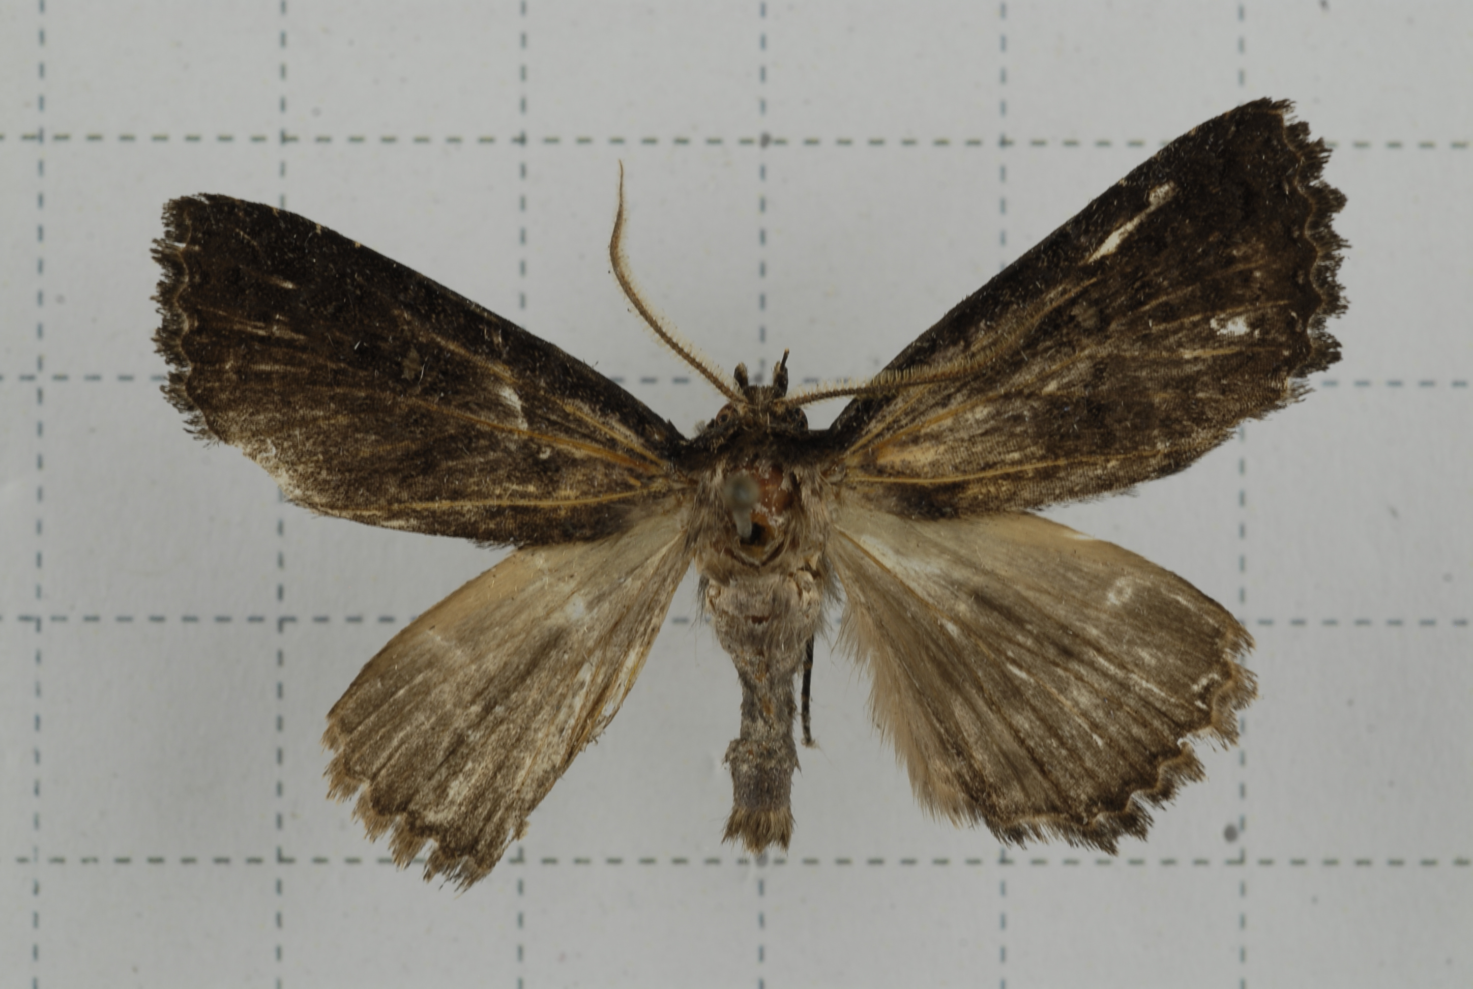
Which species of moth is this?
Hypersypnoides submarginata submarginata
